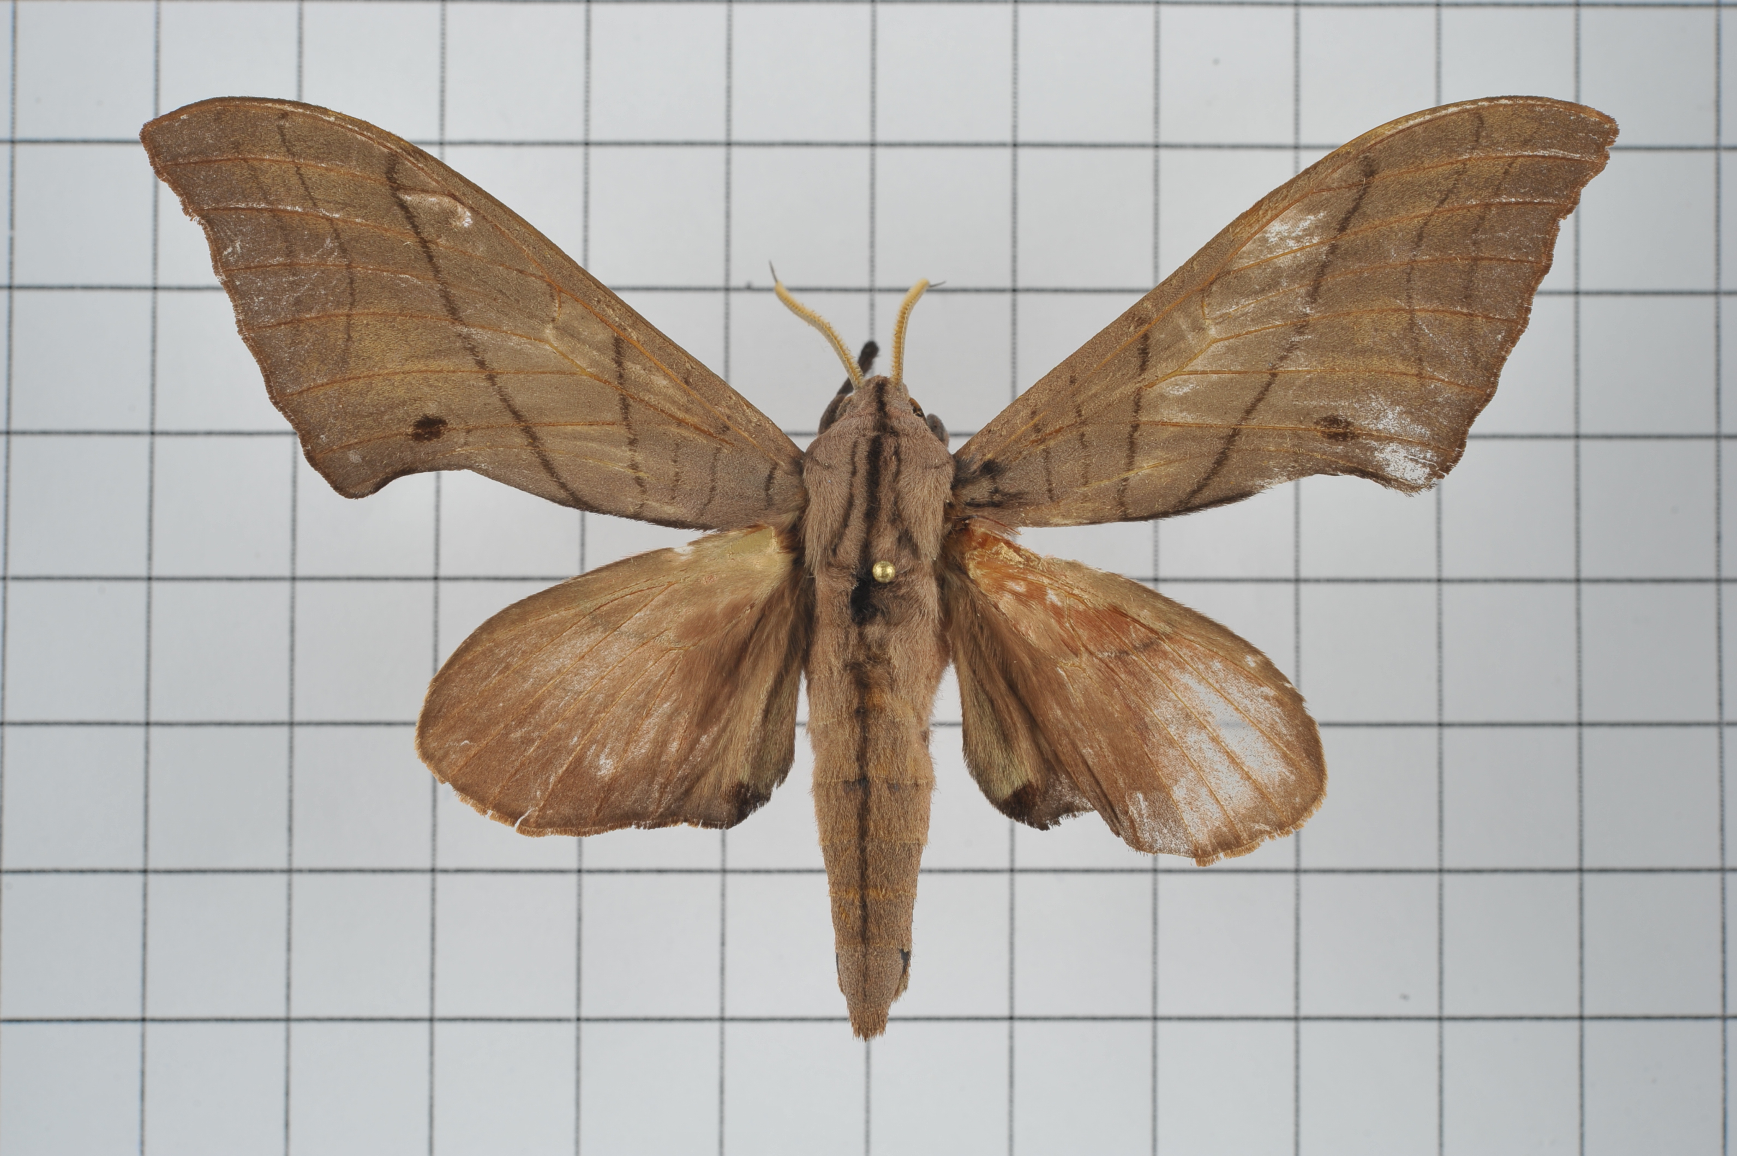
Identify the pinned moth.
Marumba cristata bukaiana
